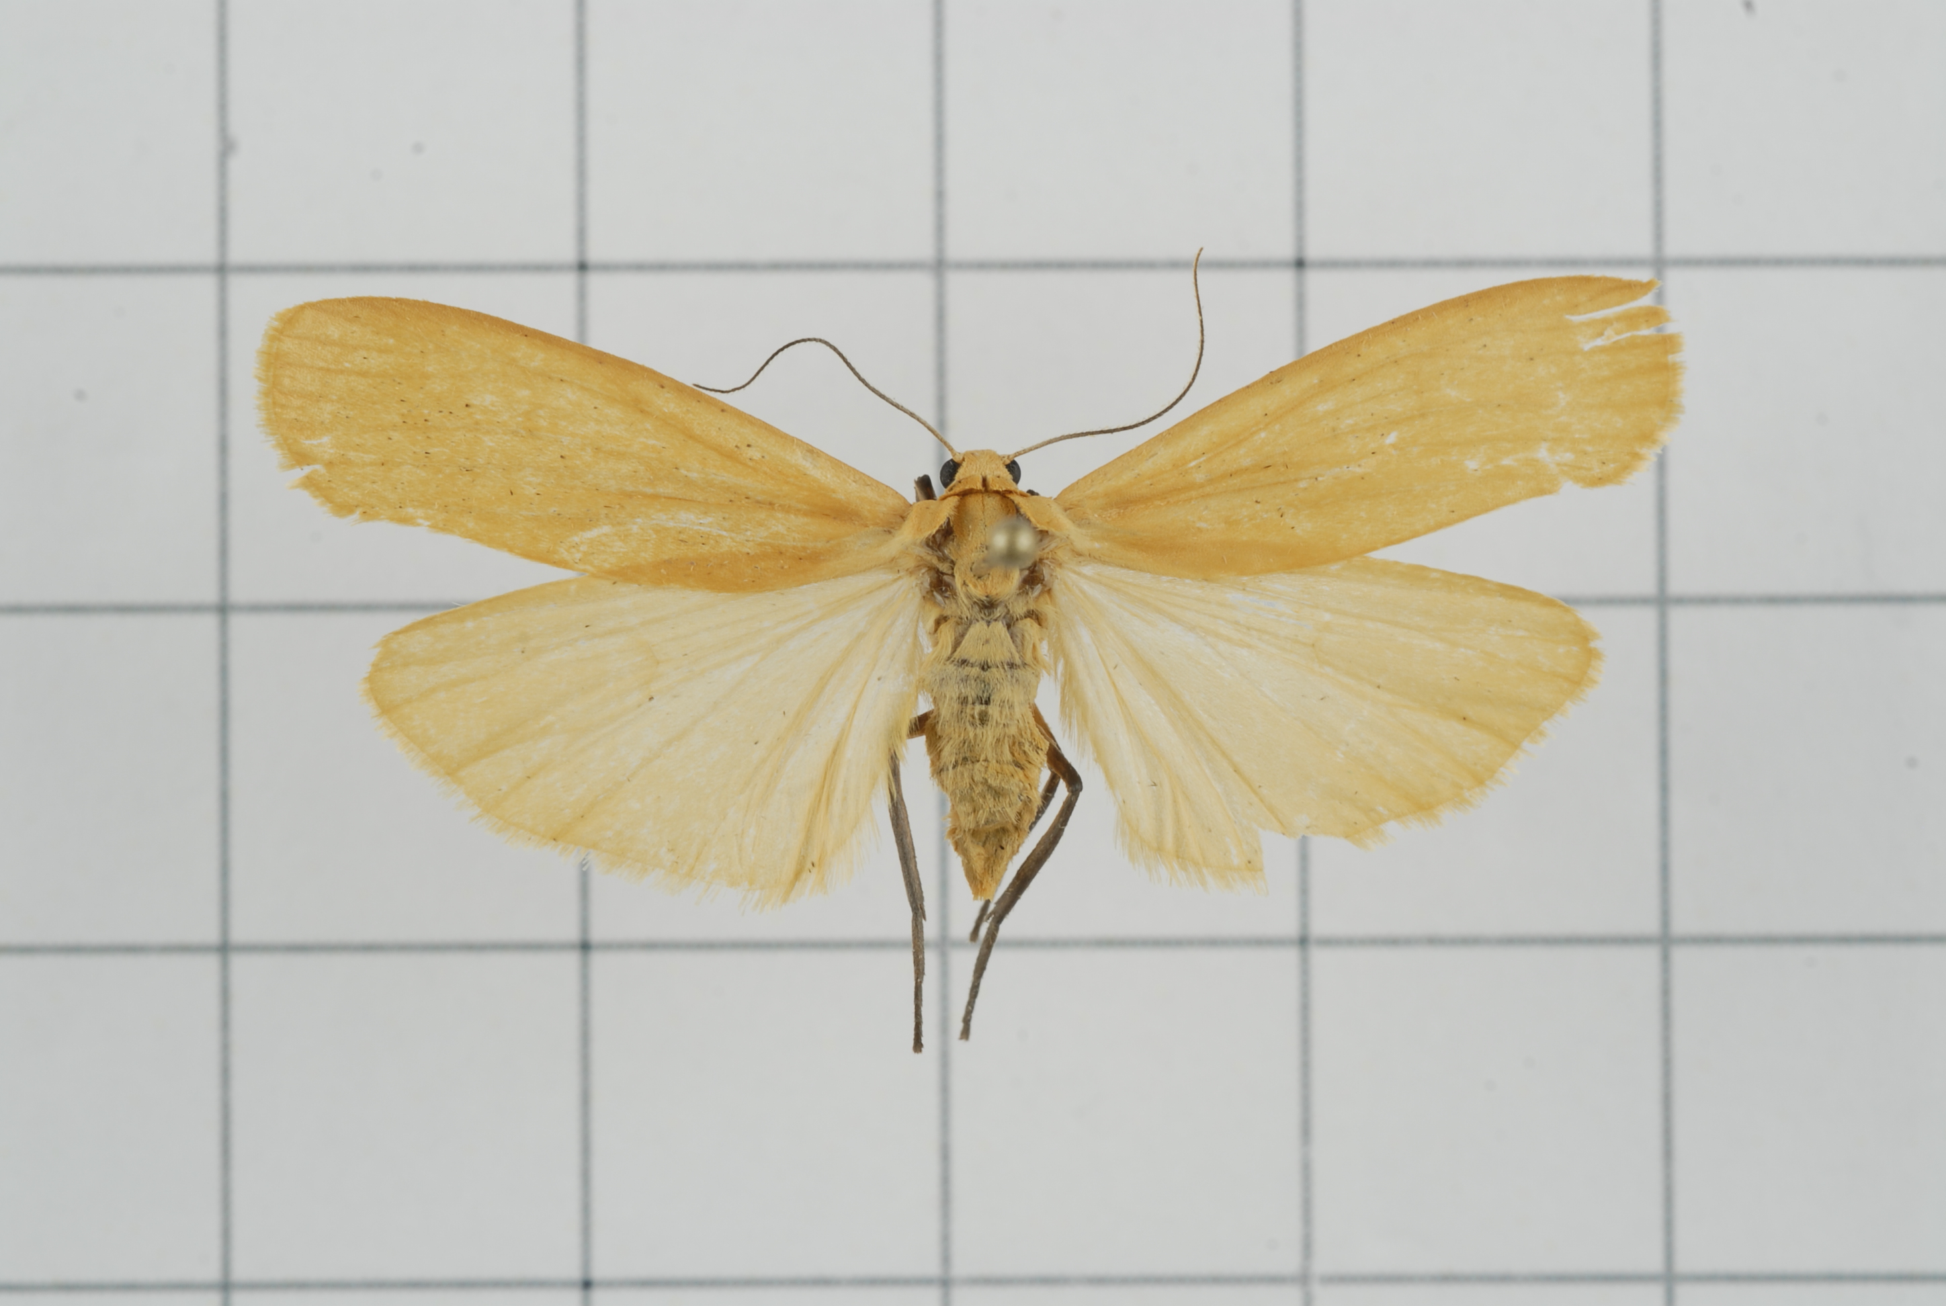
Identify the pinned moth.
Katha magnata magnata
